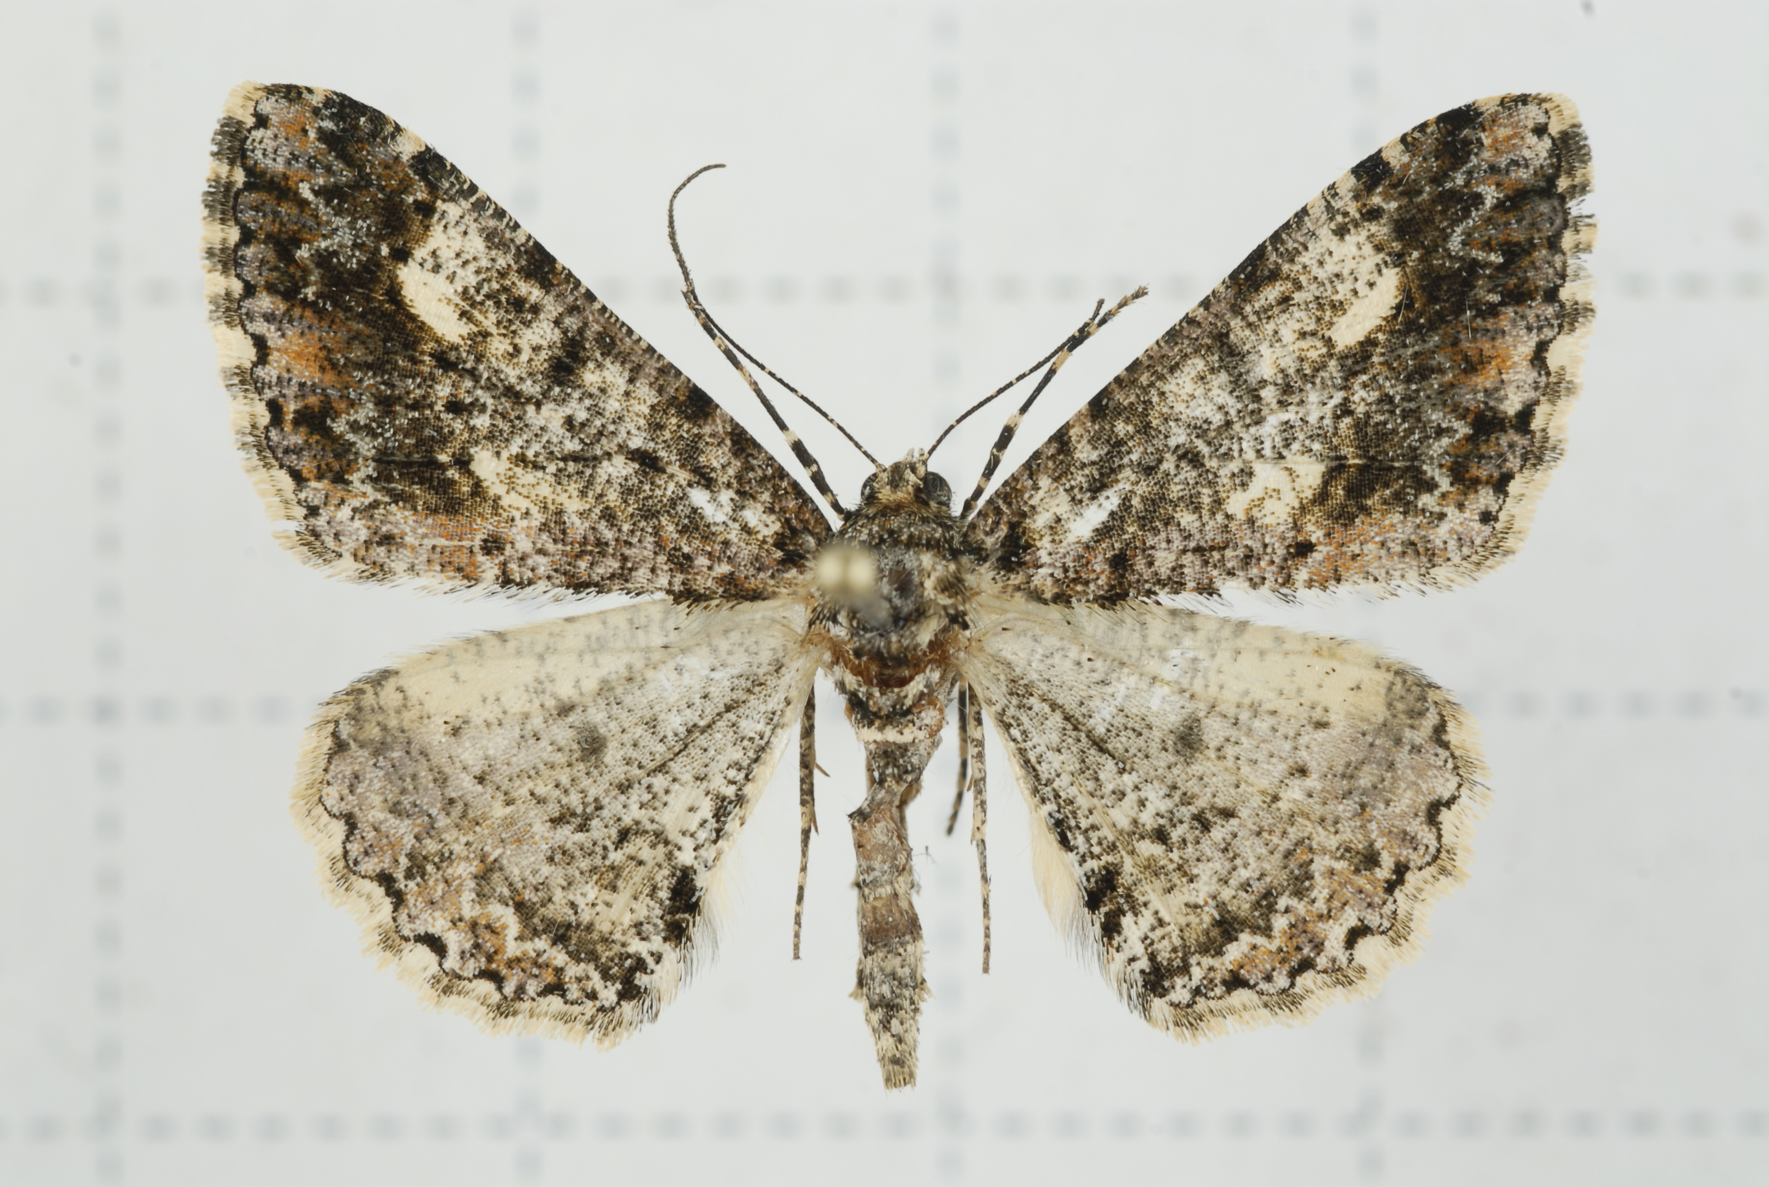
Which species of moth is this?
Alcis taiwanovariegata
